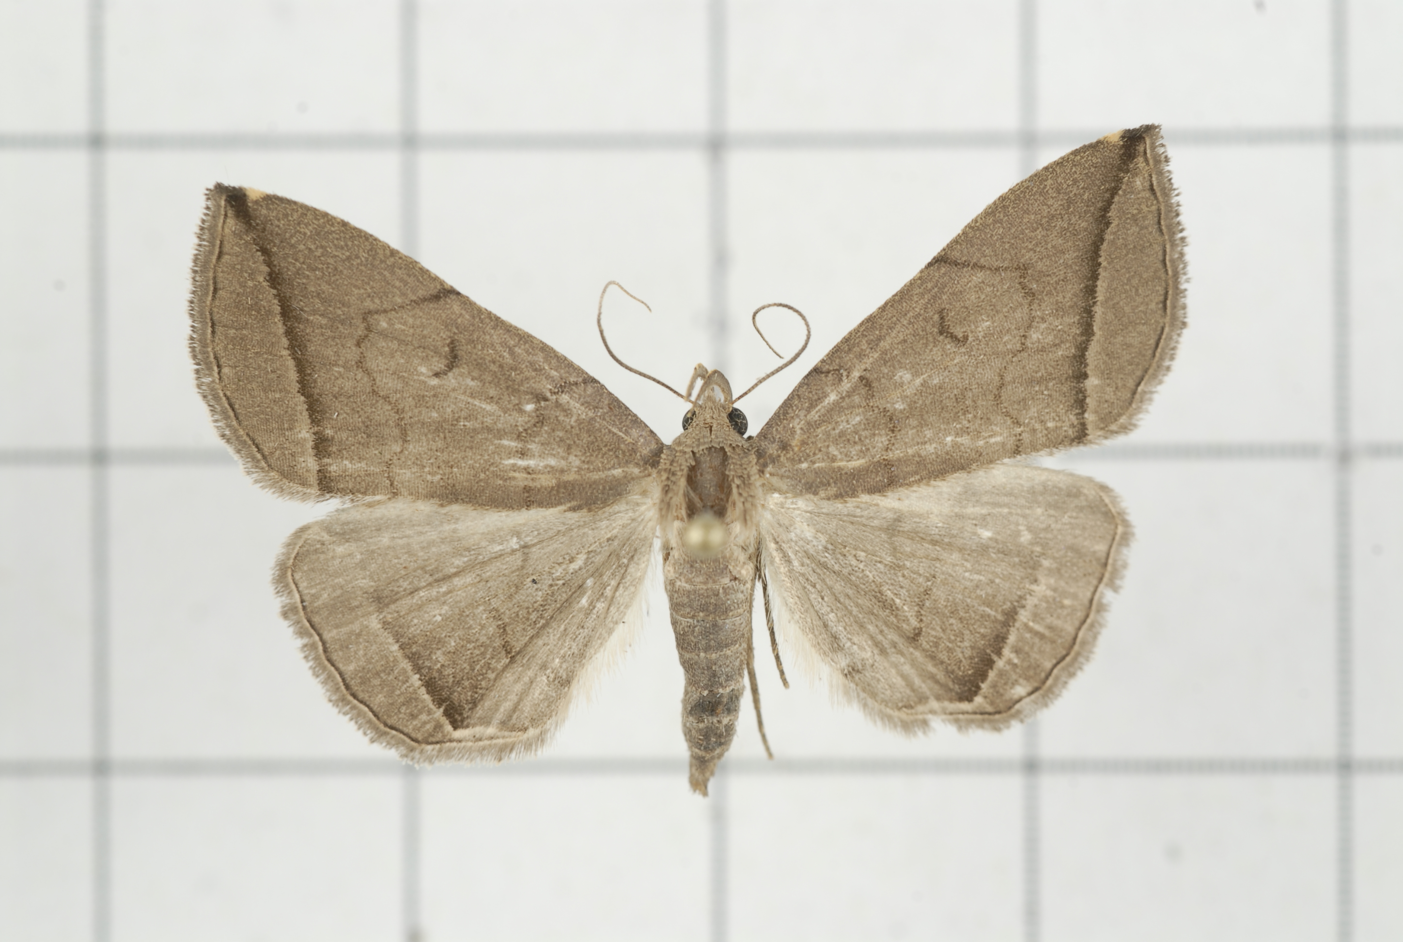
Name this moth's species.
Treitschkendia subtriplex
